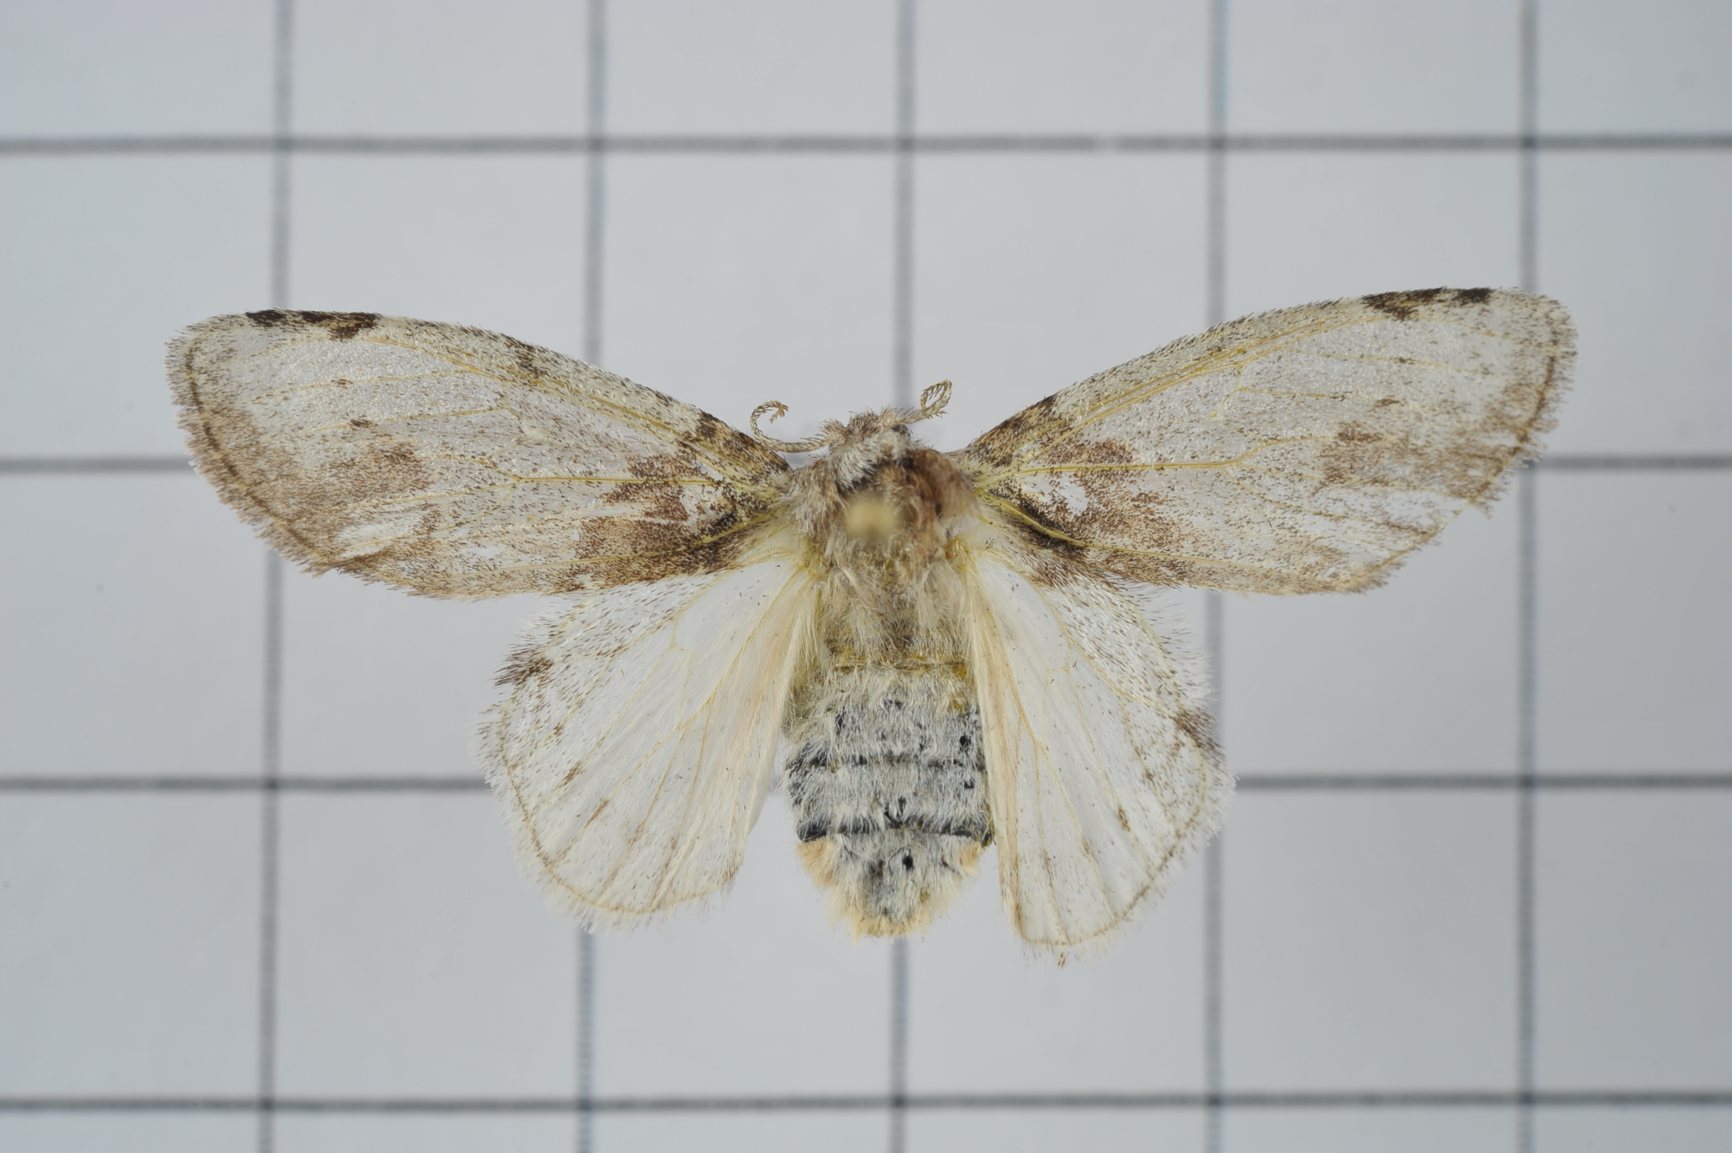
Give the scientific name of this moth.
Liparopsis postalbida
